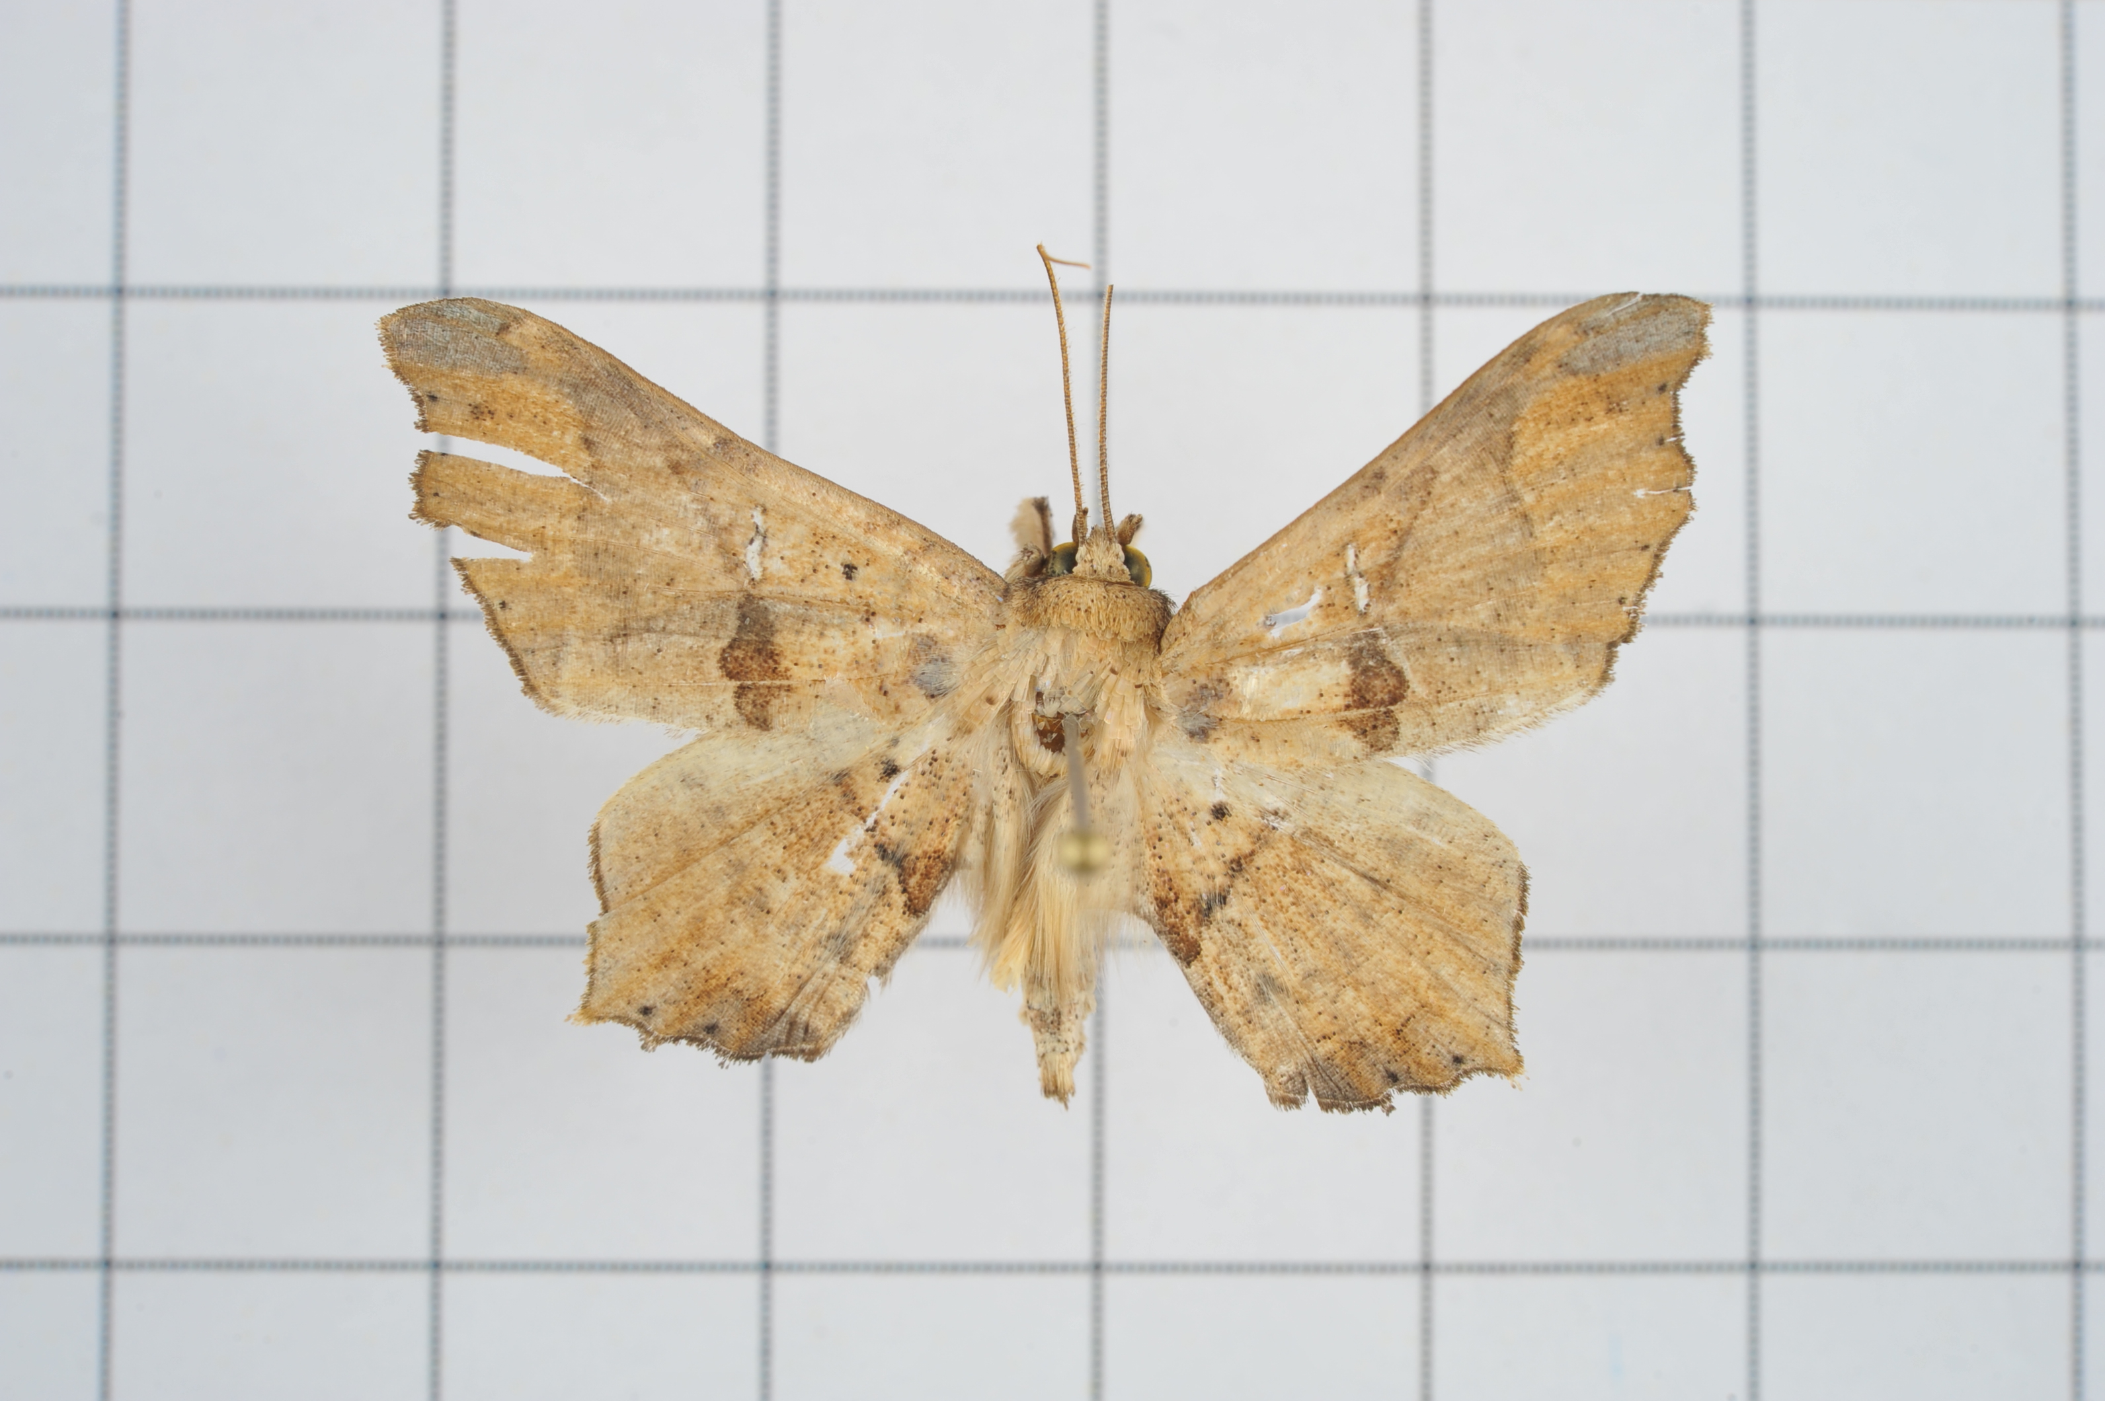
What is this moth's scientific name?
Semiothisops macariata
